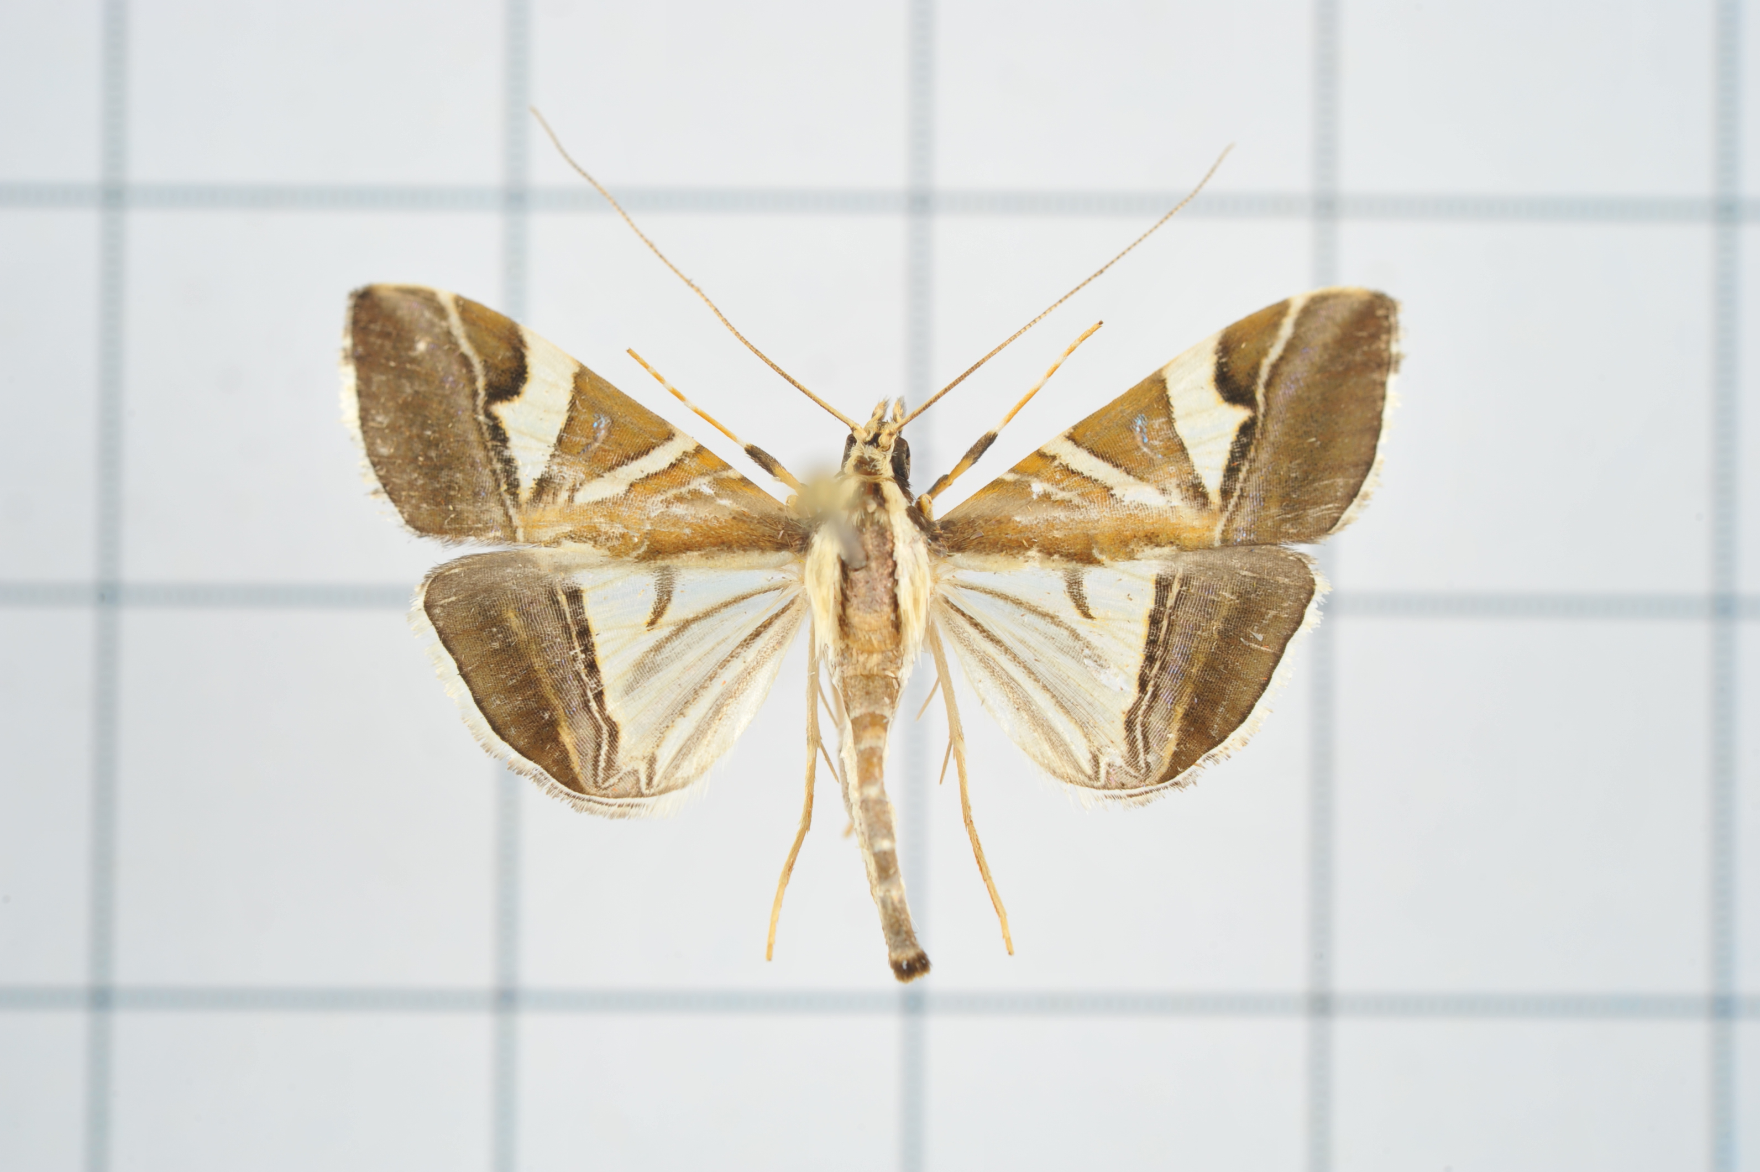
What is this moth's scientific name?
Agrioglypta itysalis
